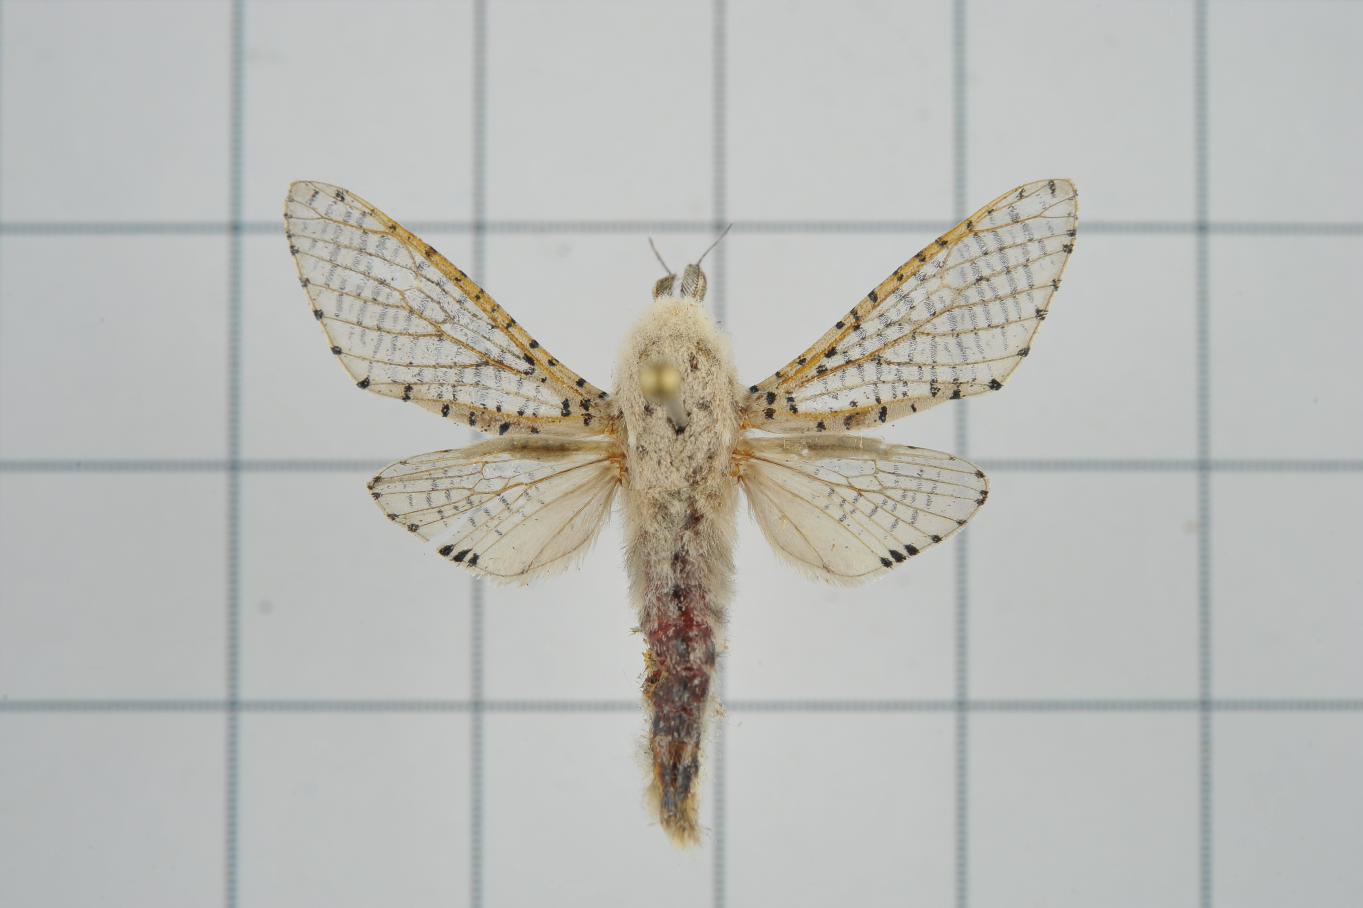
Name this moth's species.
Polyphagozerra coffeae
